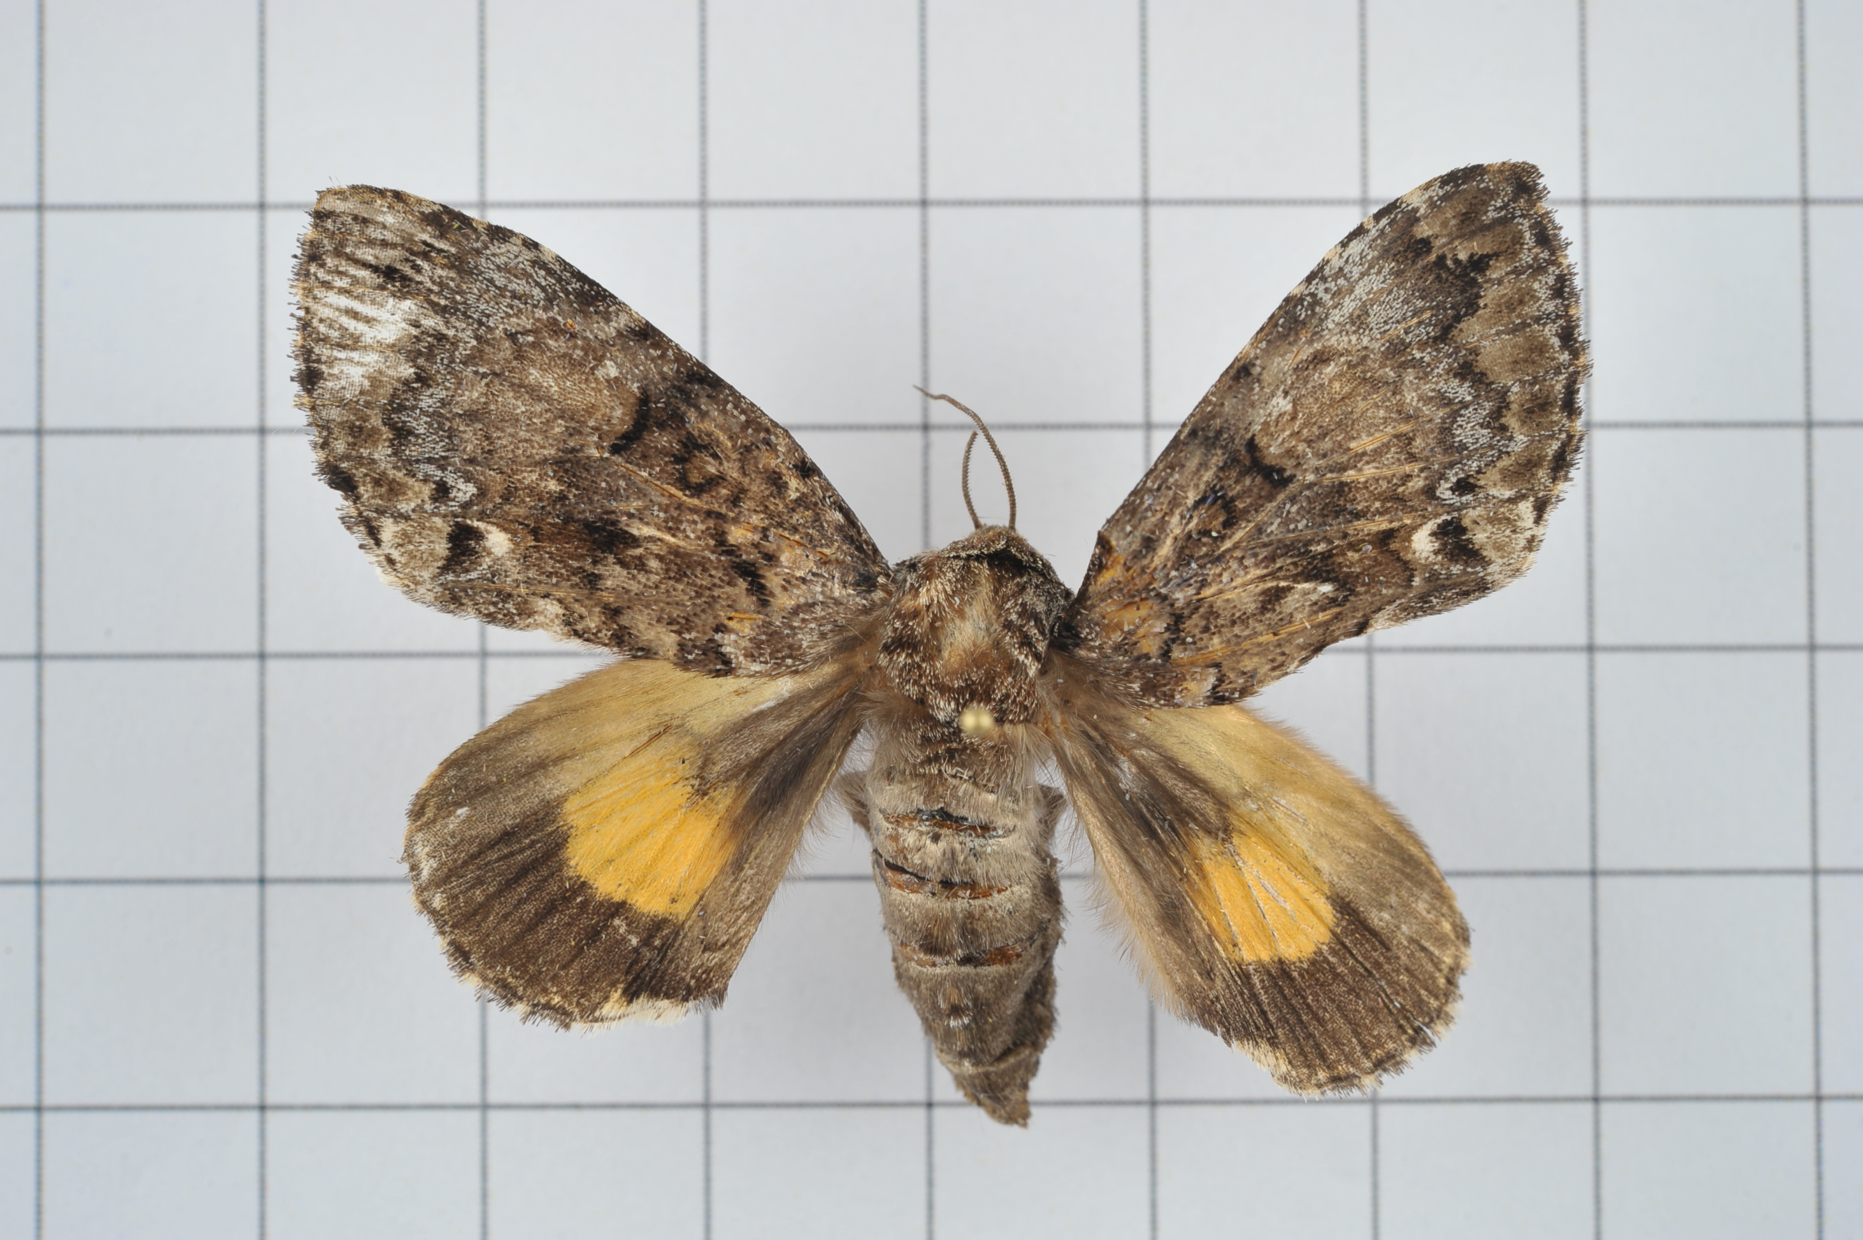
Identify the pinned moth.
Trisuloides sericea sericea
